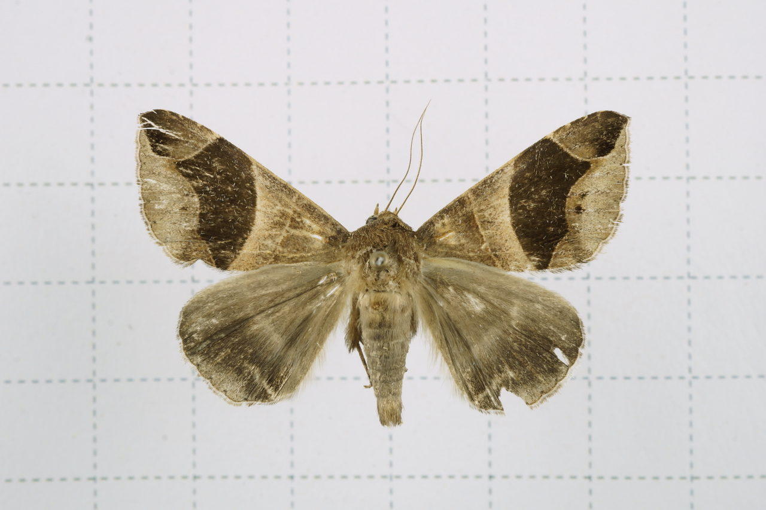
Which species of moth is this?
Bastilla joviana joviana
